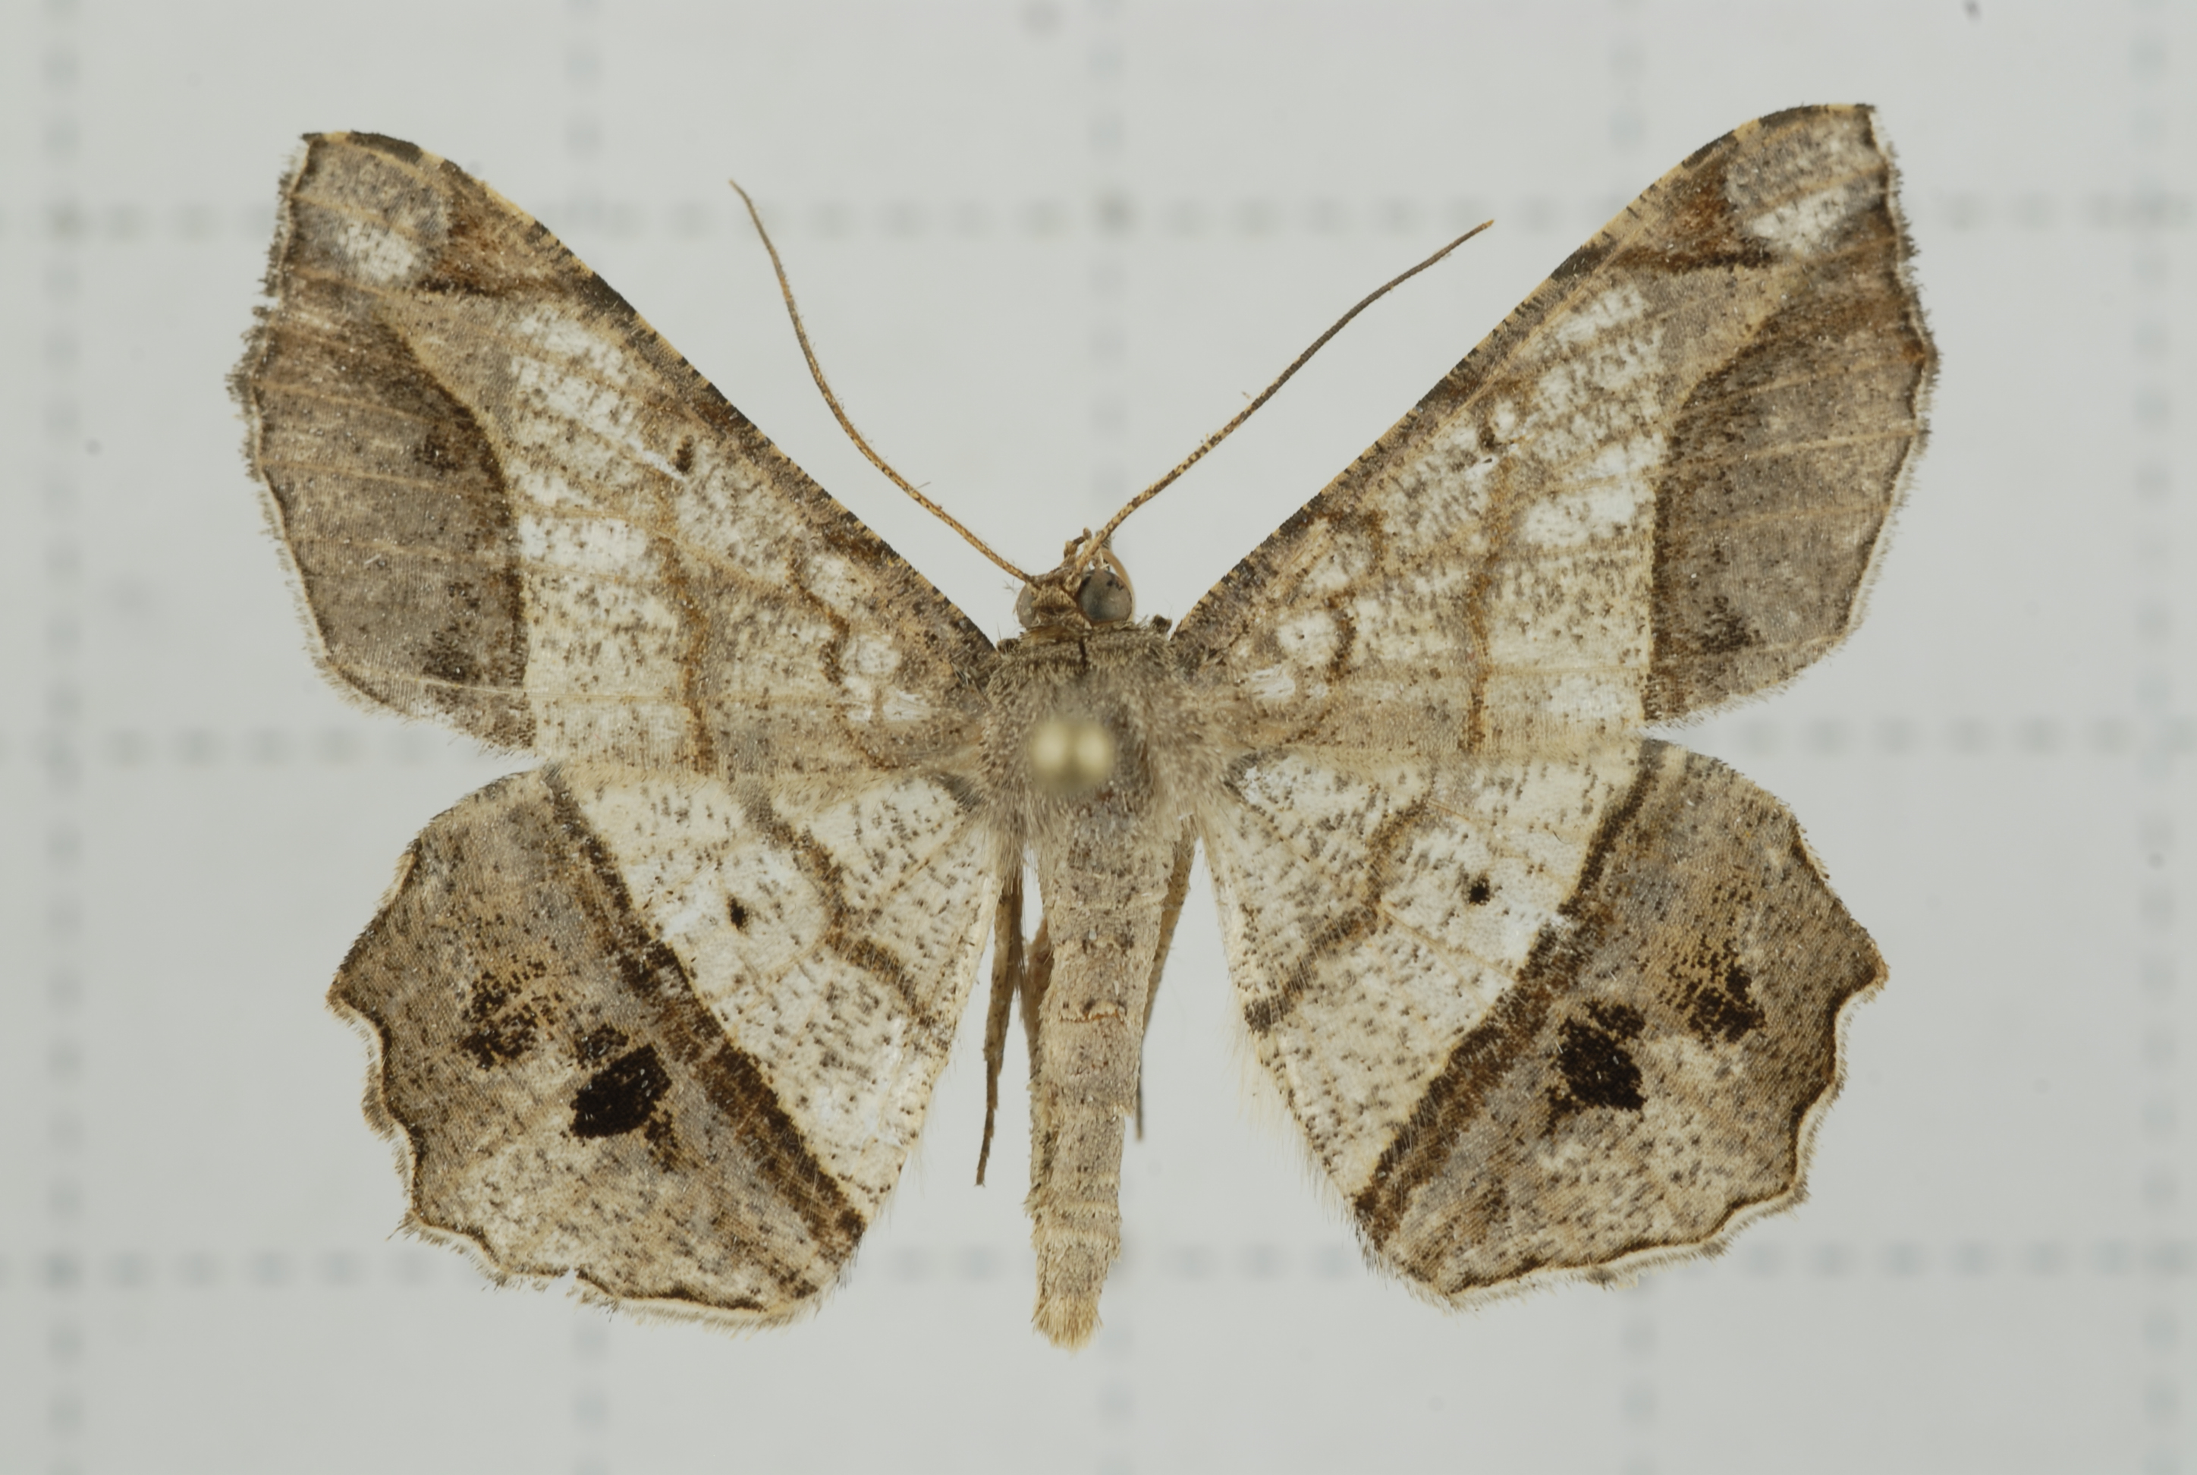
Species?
Chiasmia intermediaria
